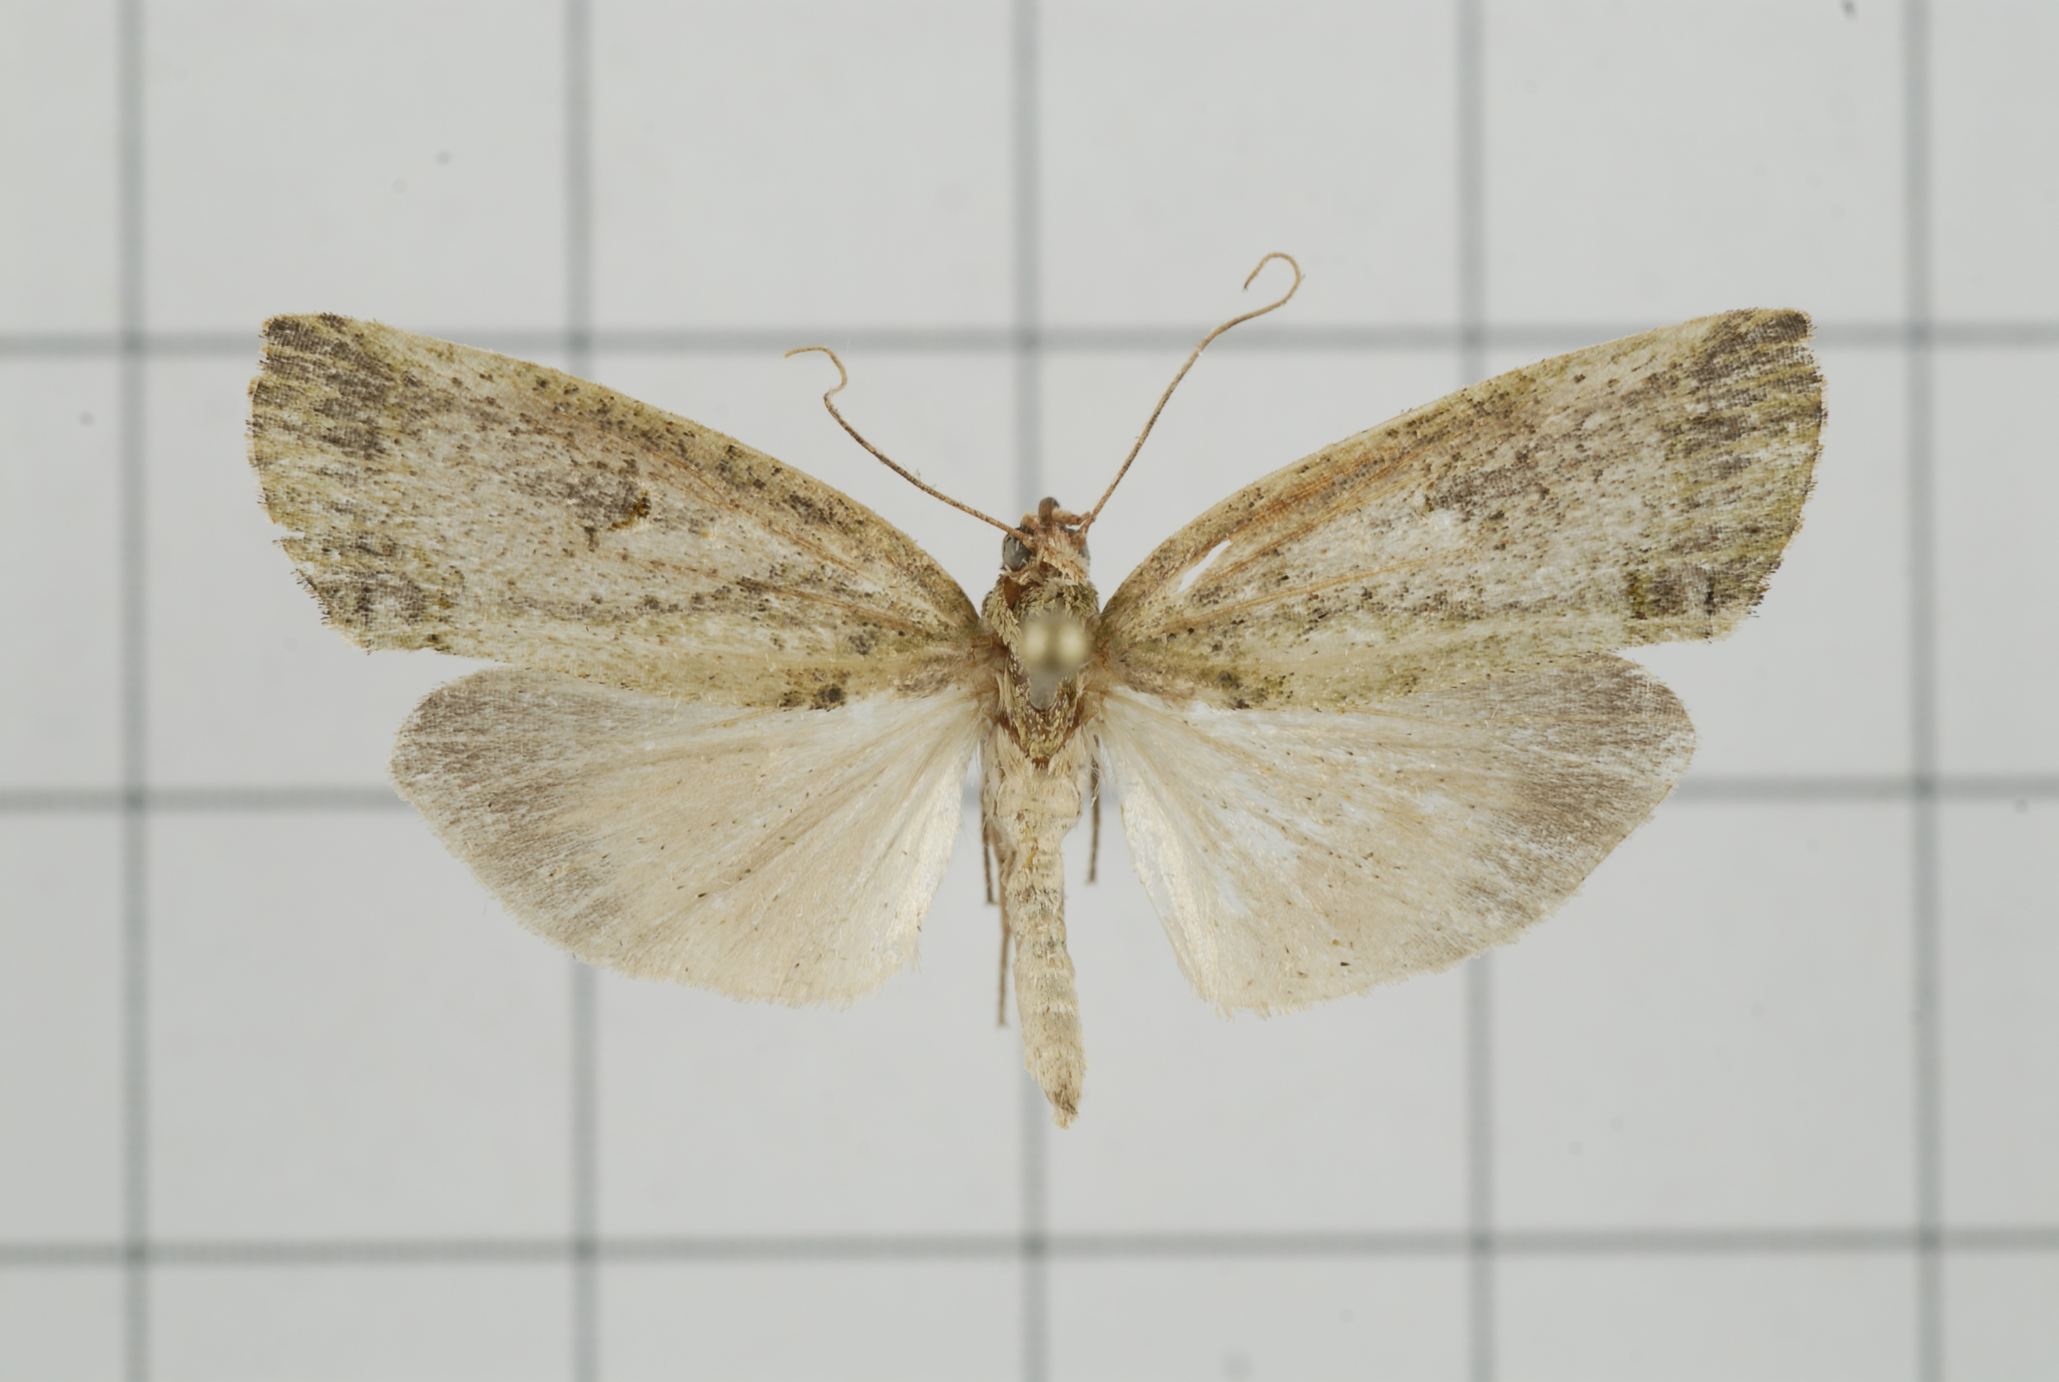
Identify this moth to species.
Kerala lentiginosa
